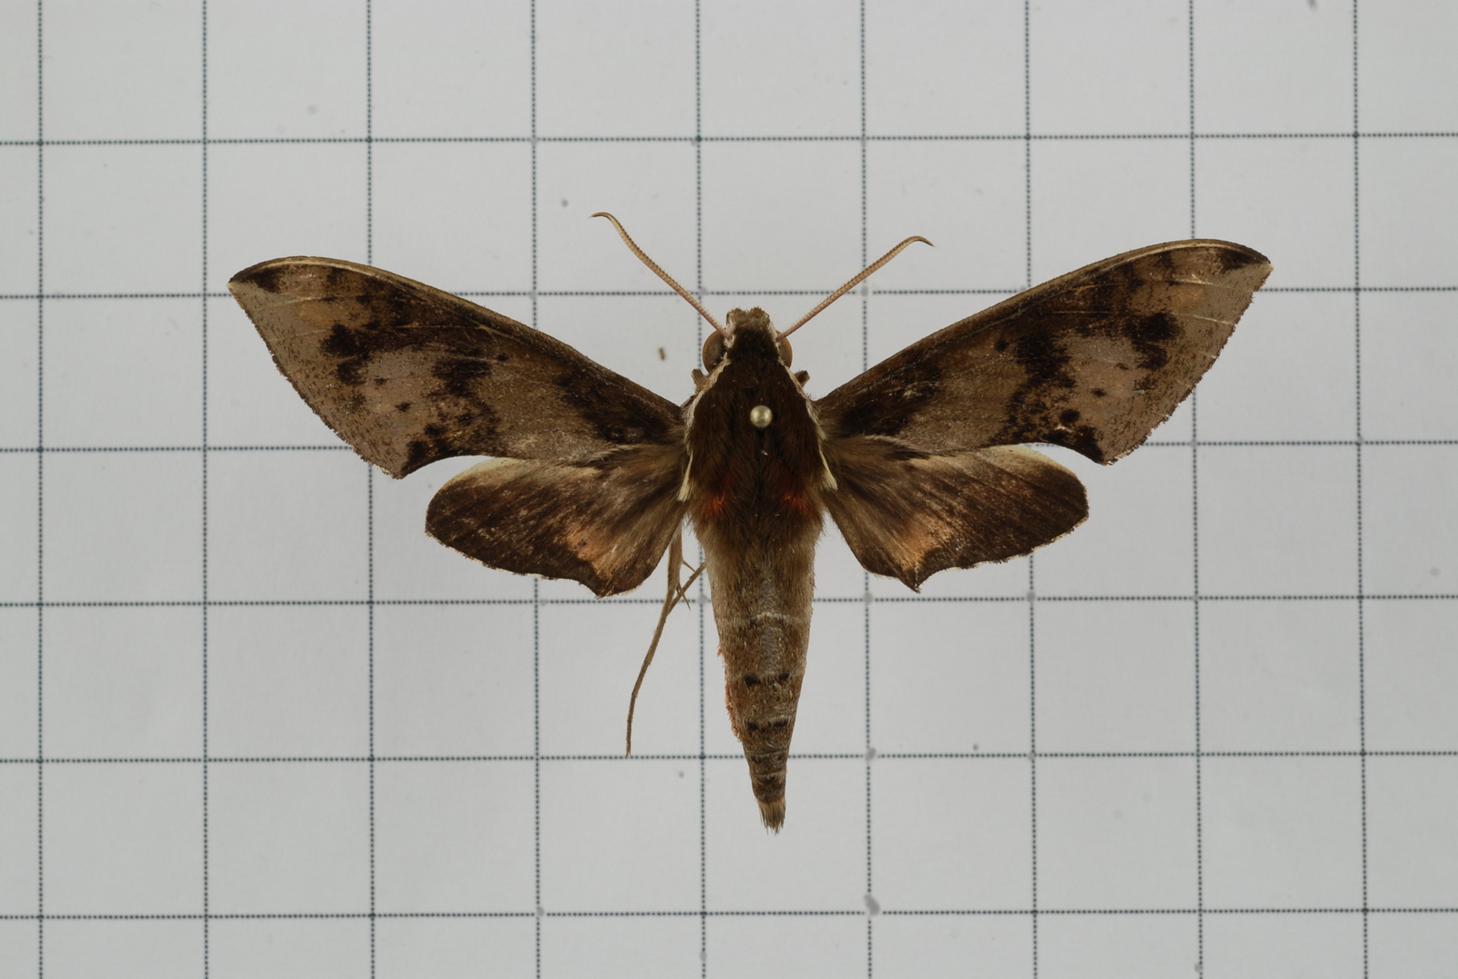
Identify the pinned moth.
Rhagastis binoculata
